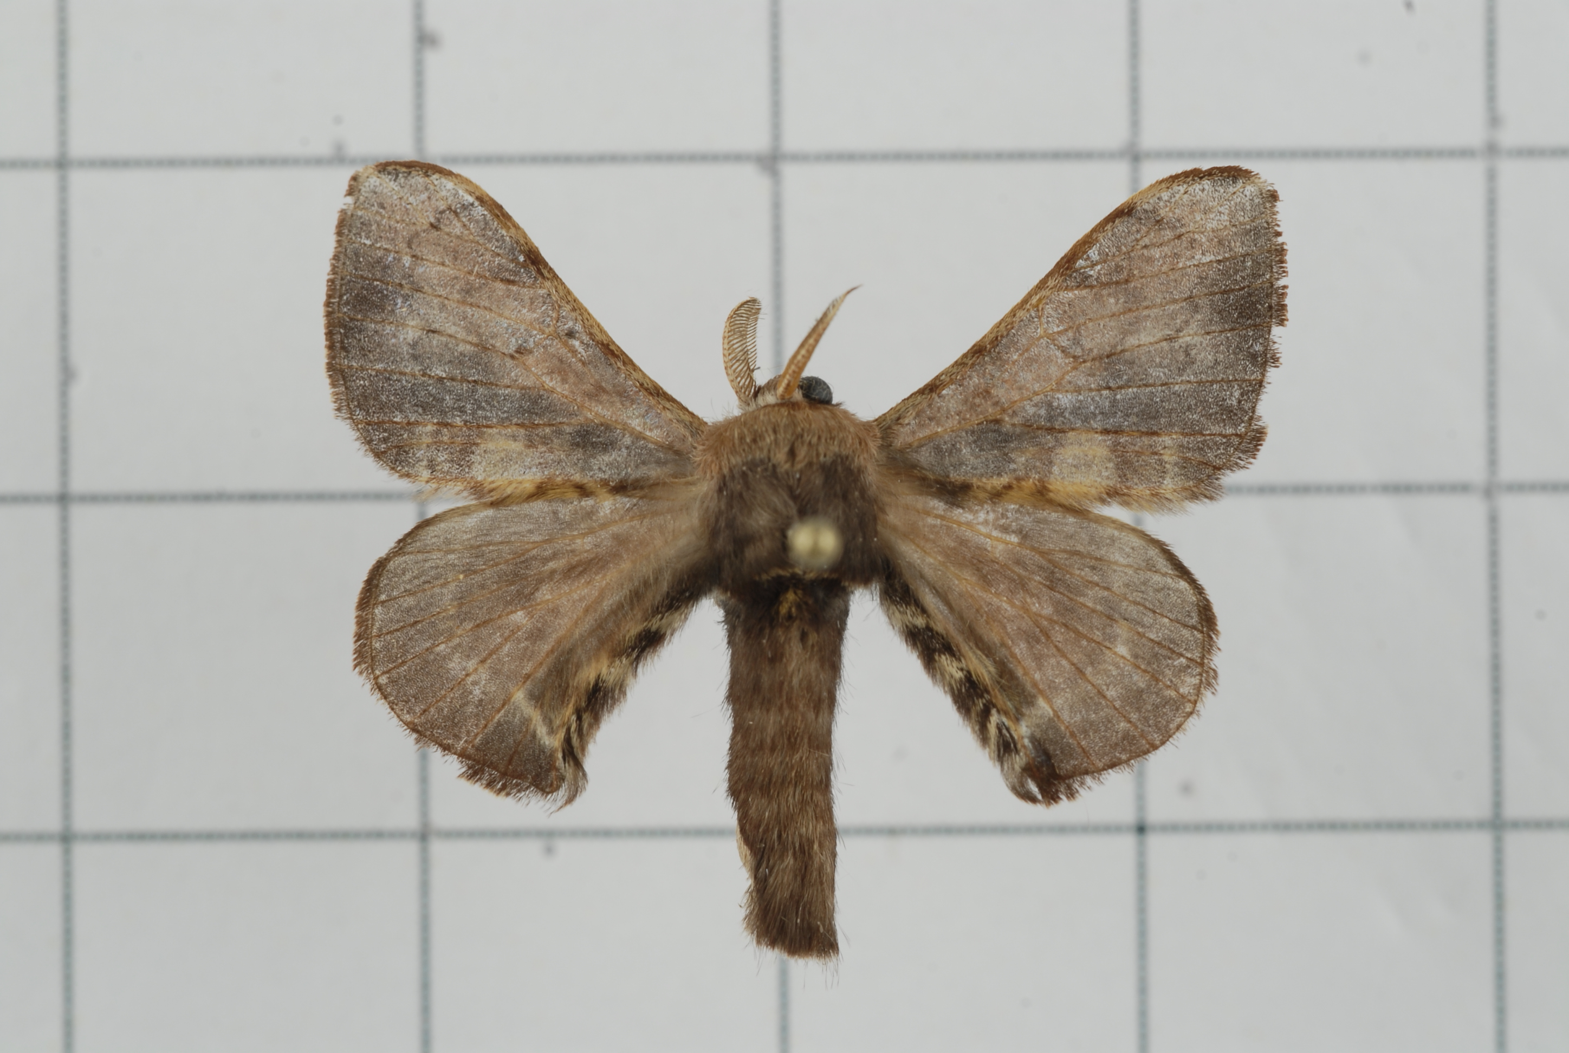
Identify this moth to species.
Triuncina brunnea
